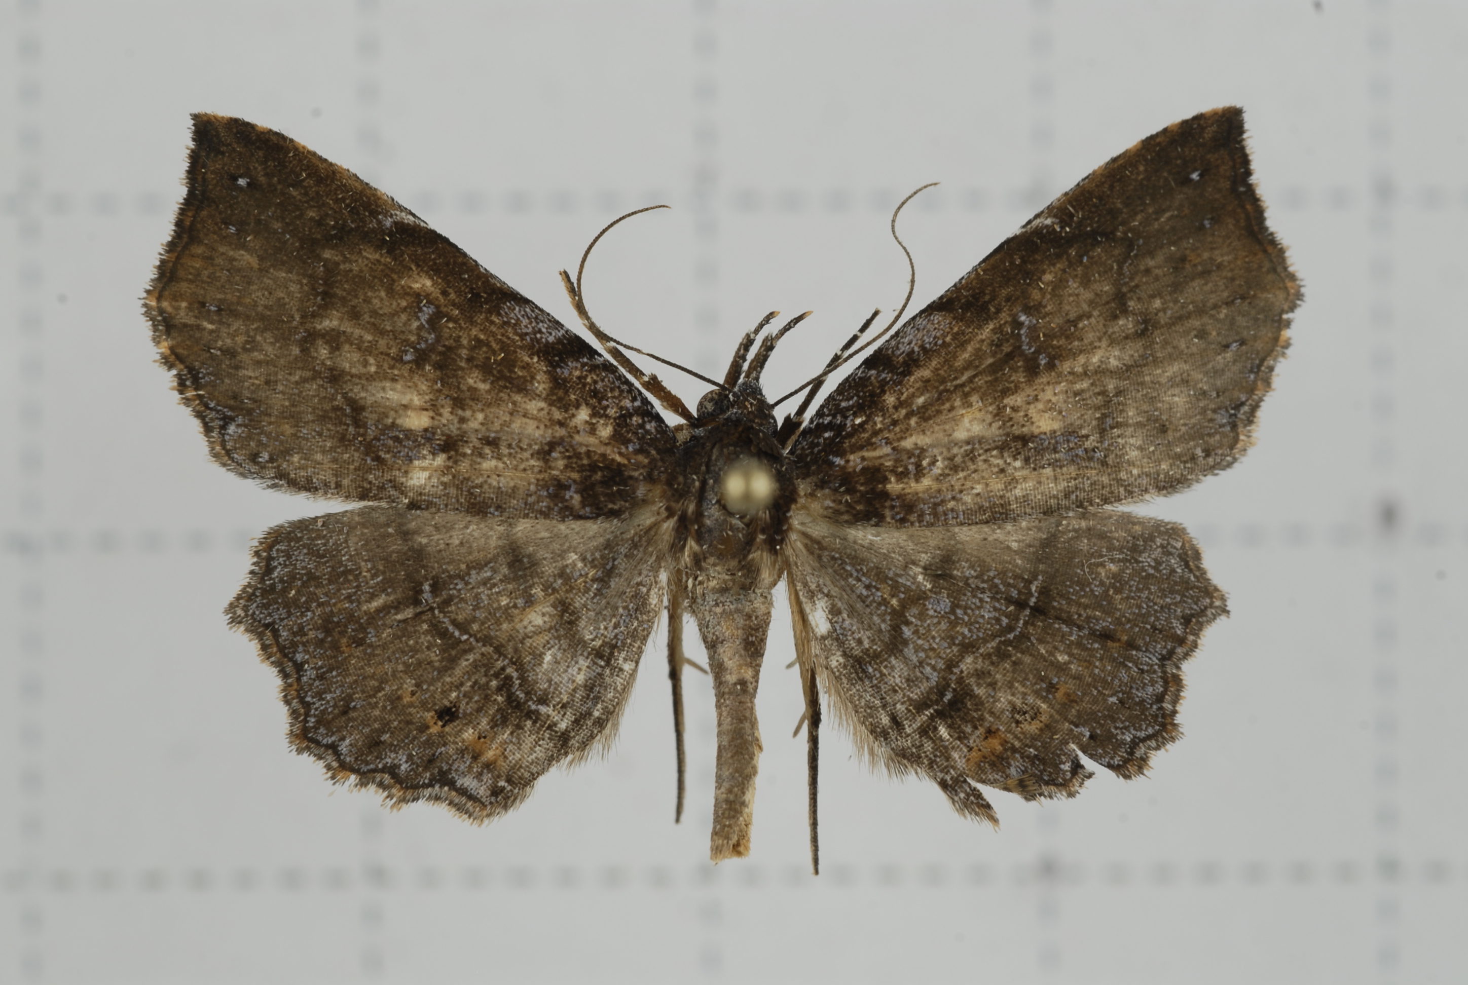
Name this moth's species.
Eutrogia morosa
